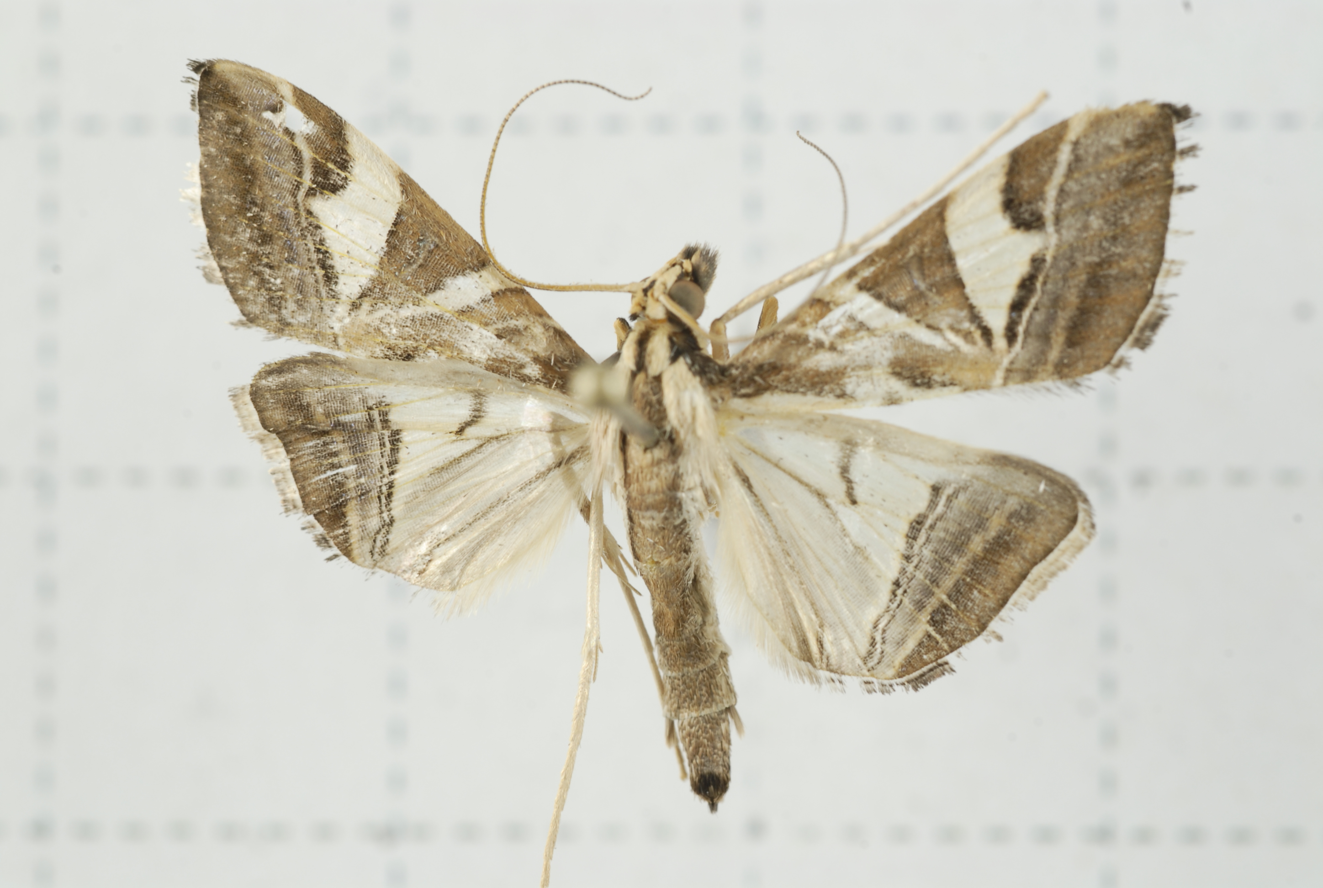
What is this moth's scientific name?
Agrioglypta itysalis
